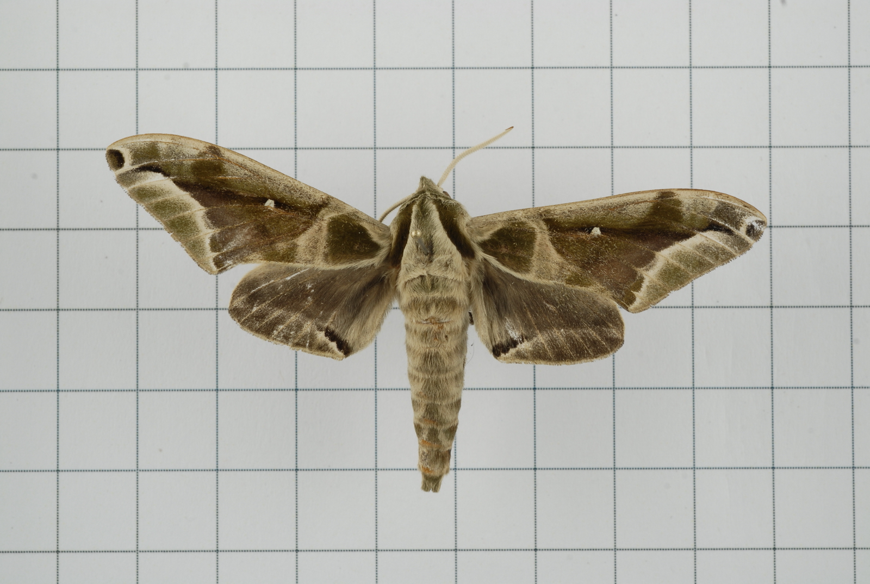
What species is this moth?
Parum colligata
